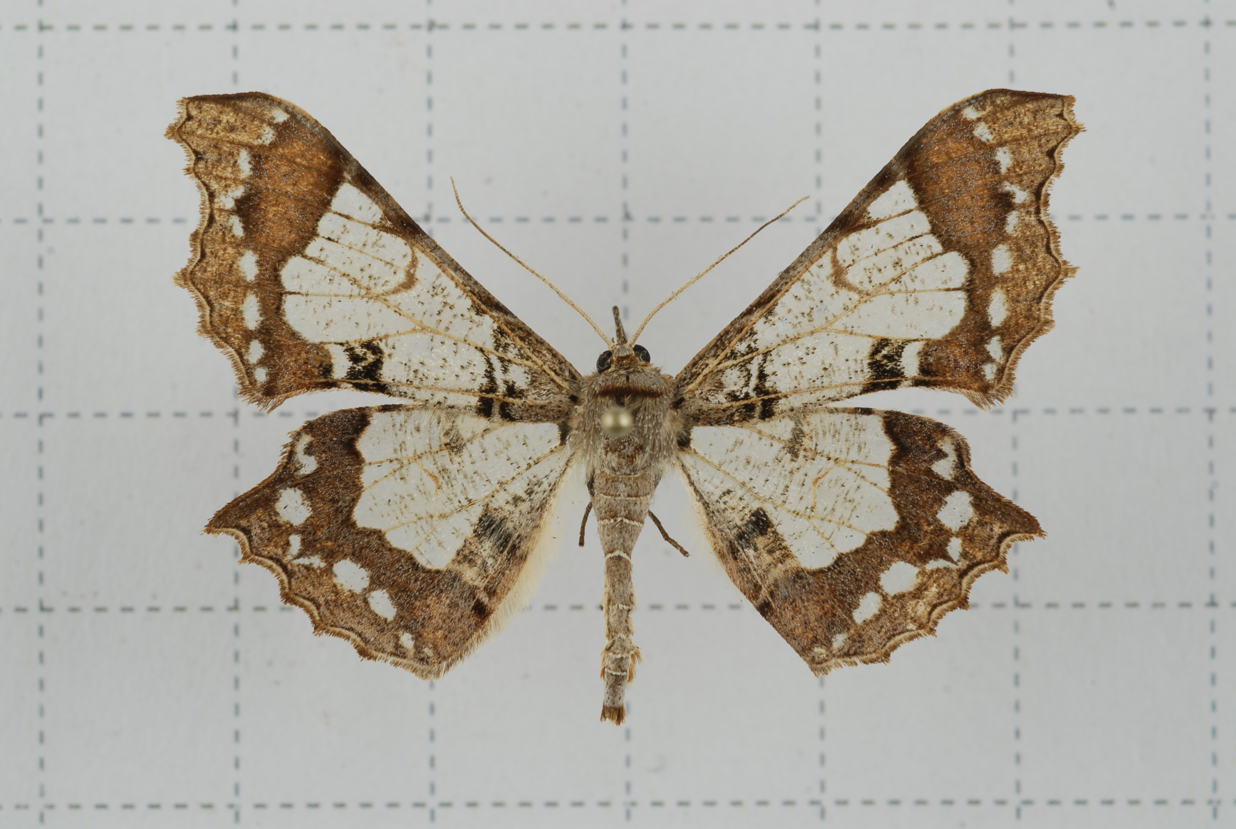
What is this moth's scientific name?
Krananda semihyalina
